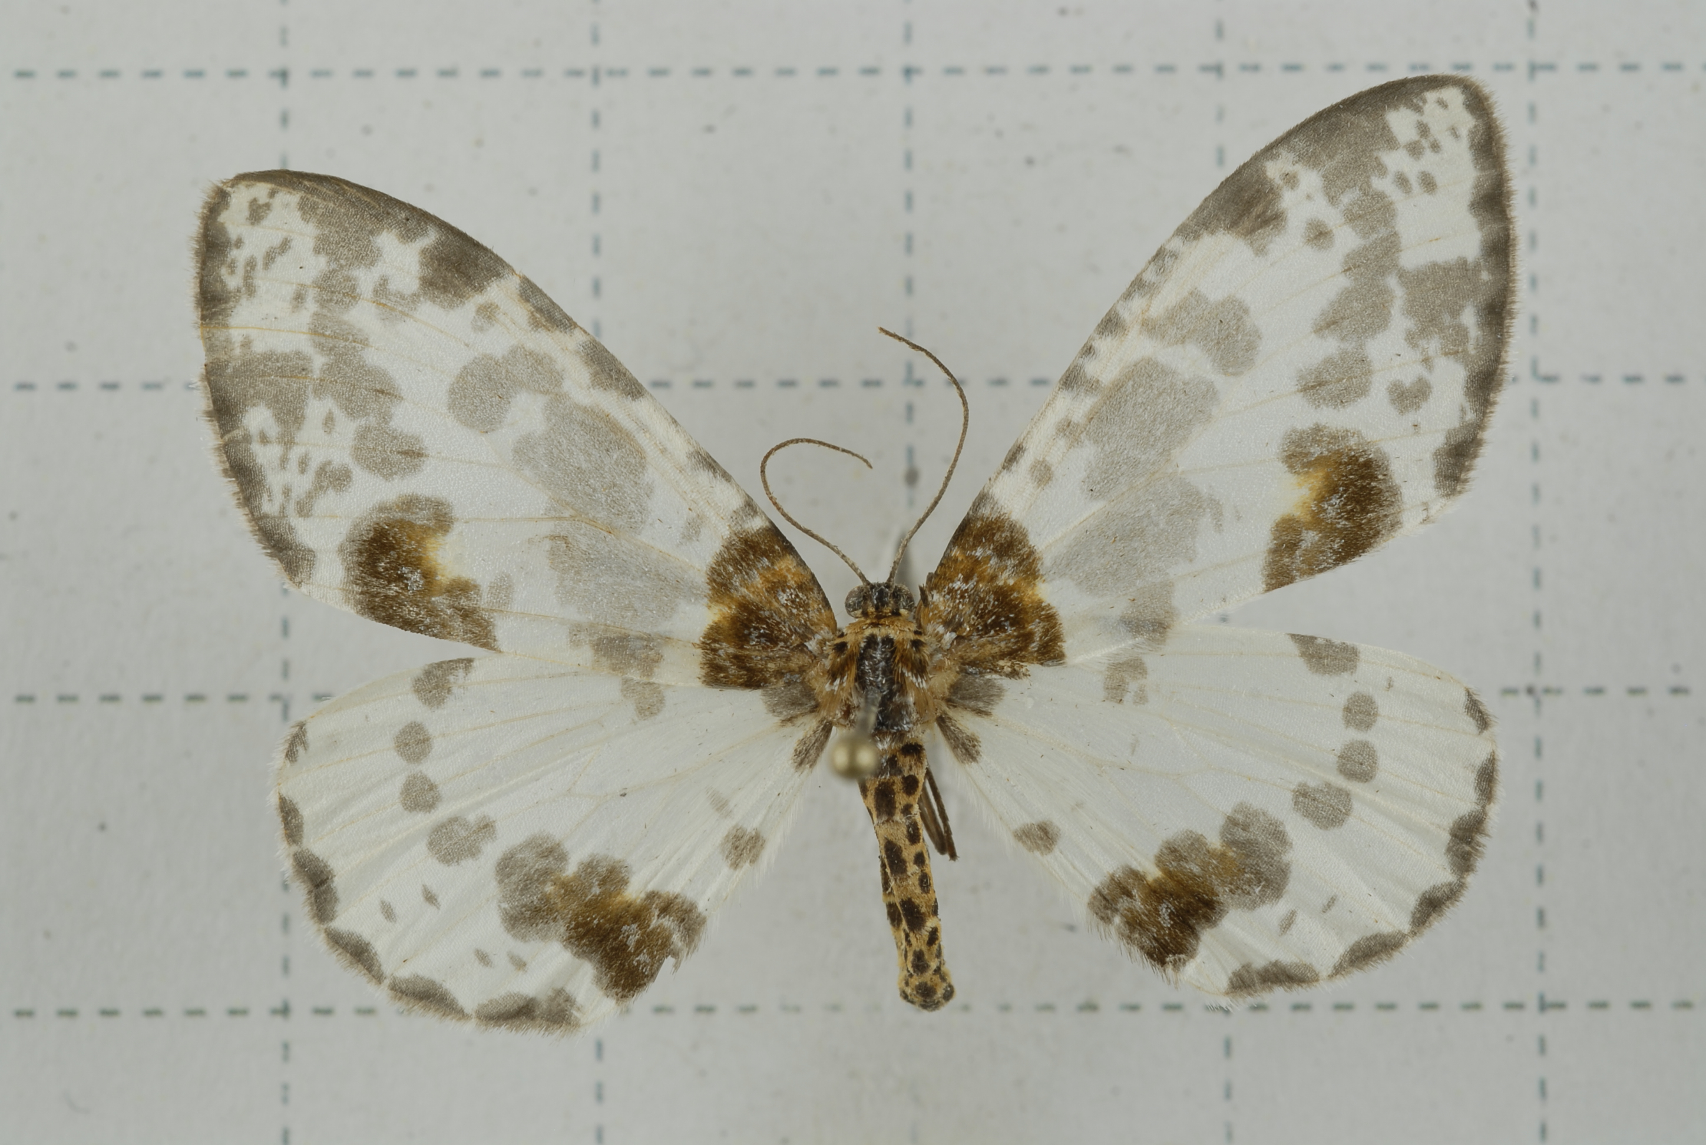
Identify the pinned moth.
Abraxas adilluminata
